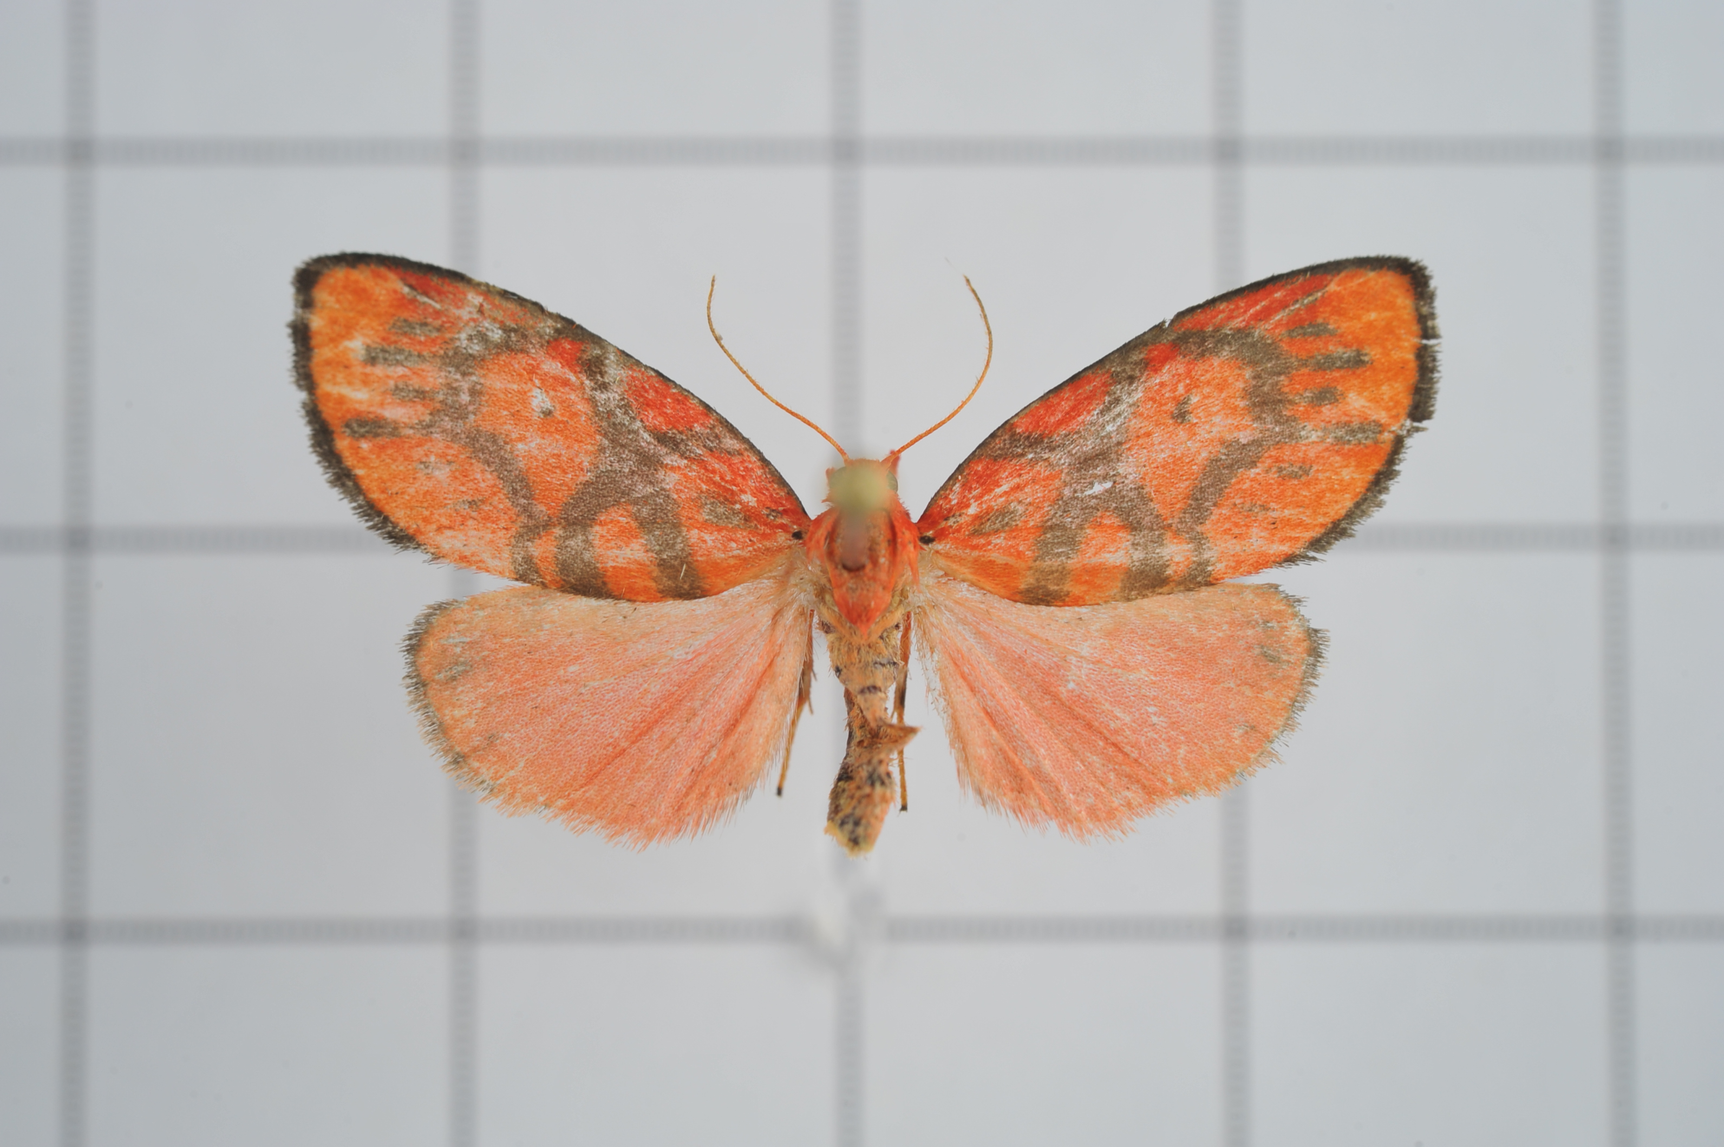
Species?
Conicornuta convexa
